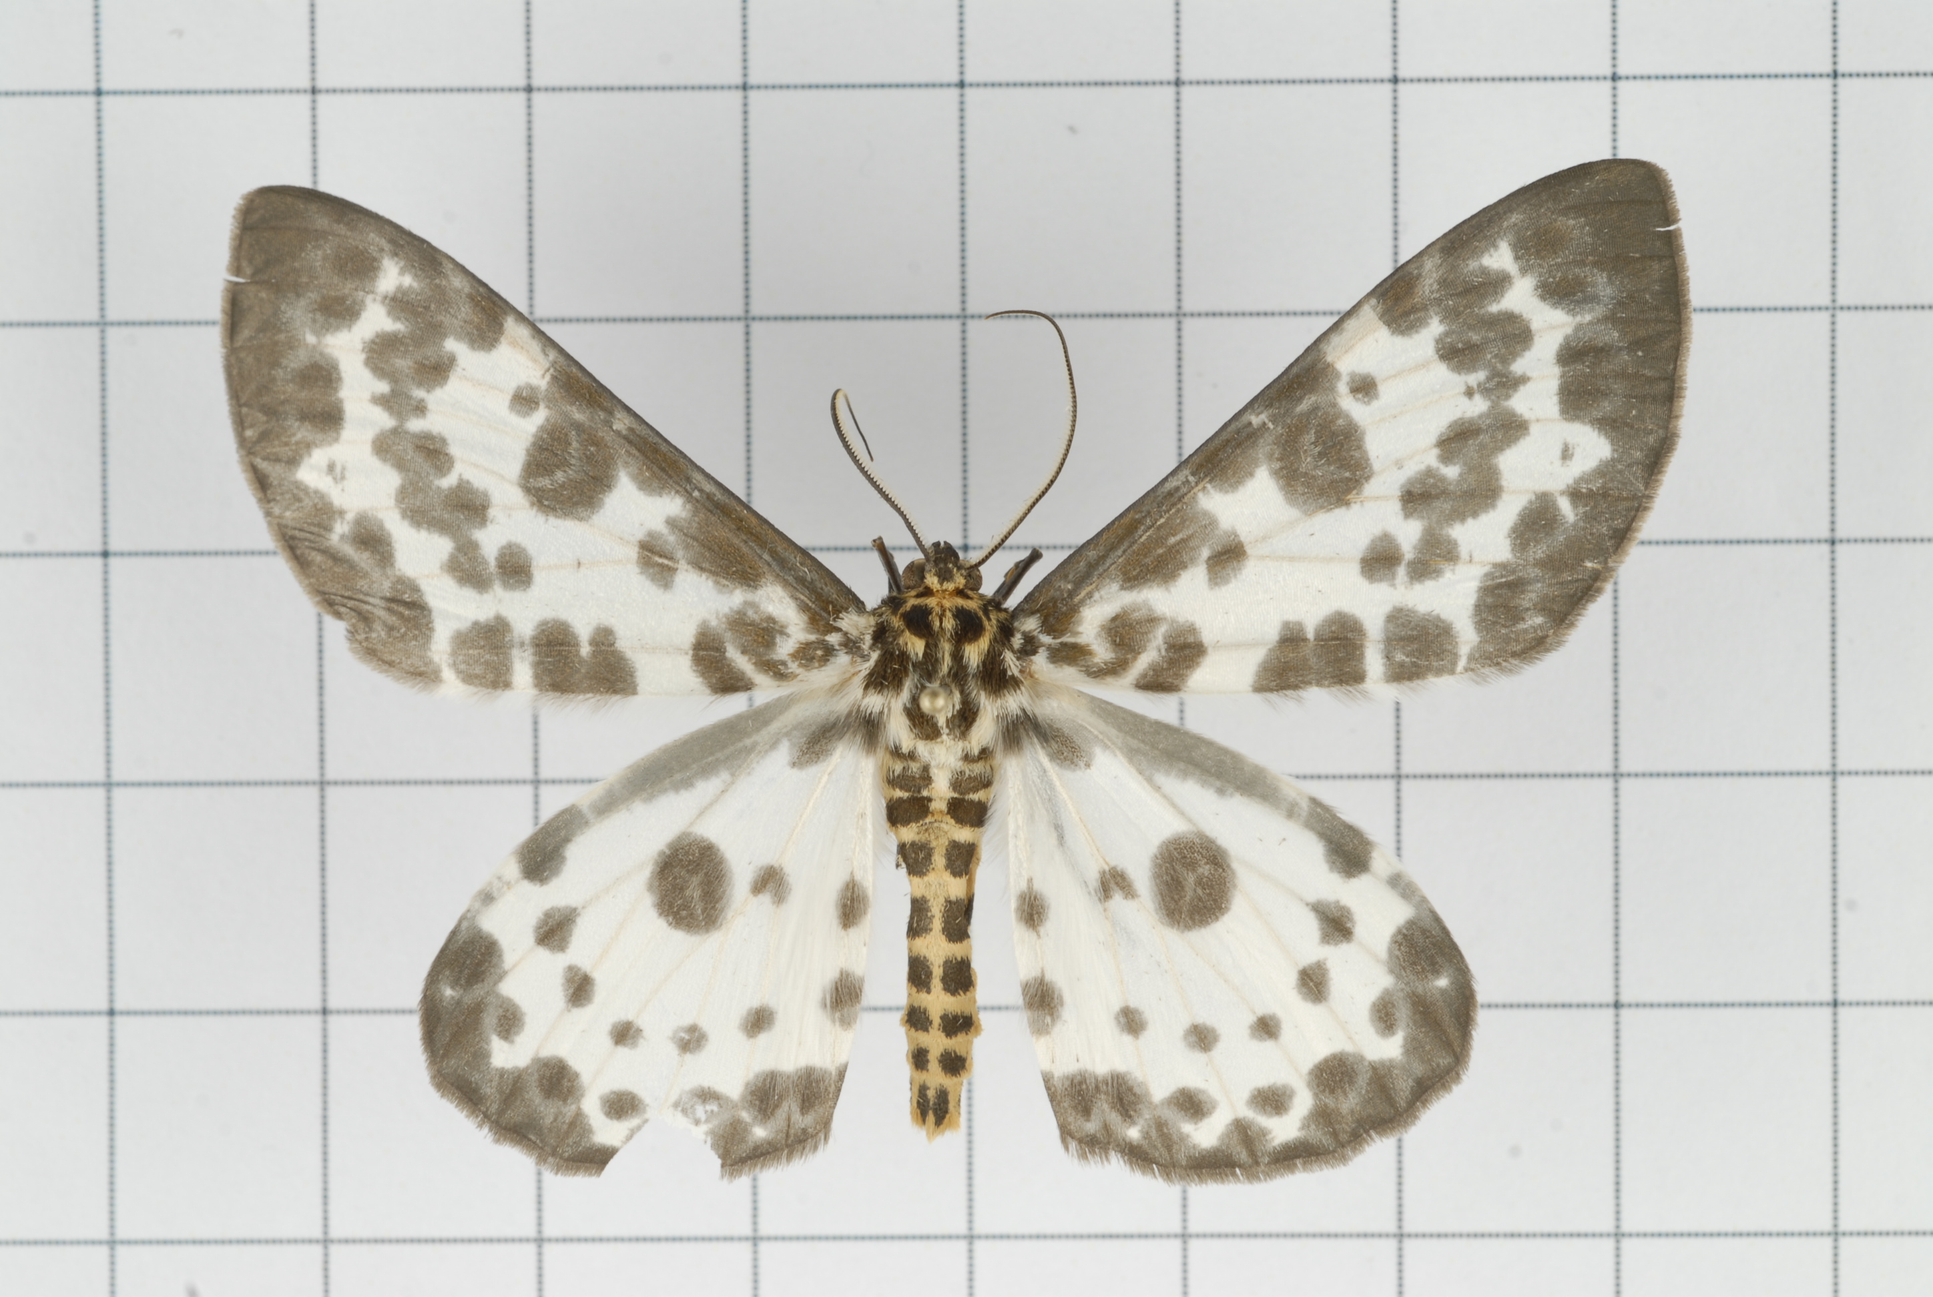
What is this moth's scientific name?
Parapercnia giraffata
